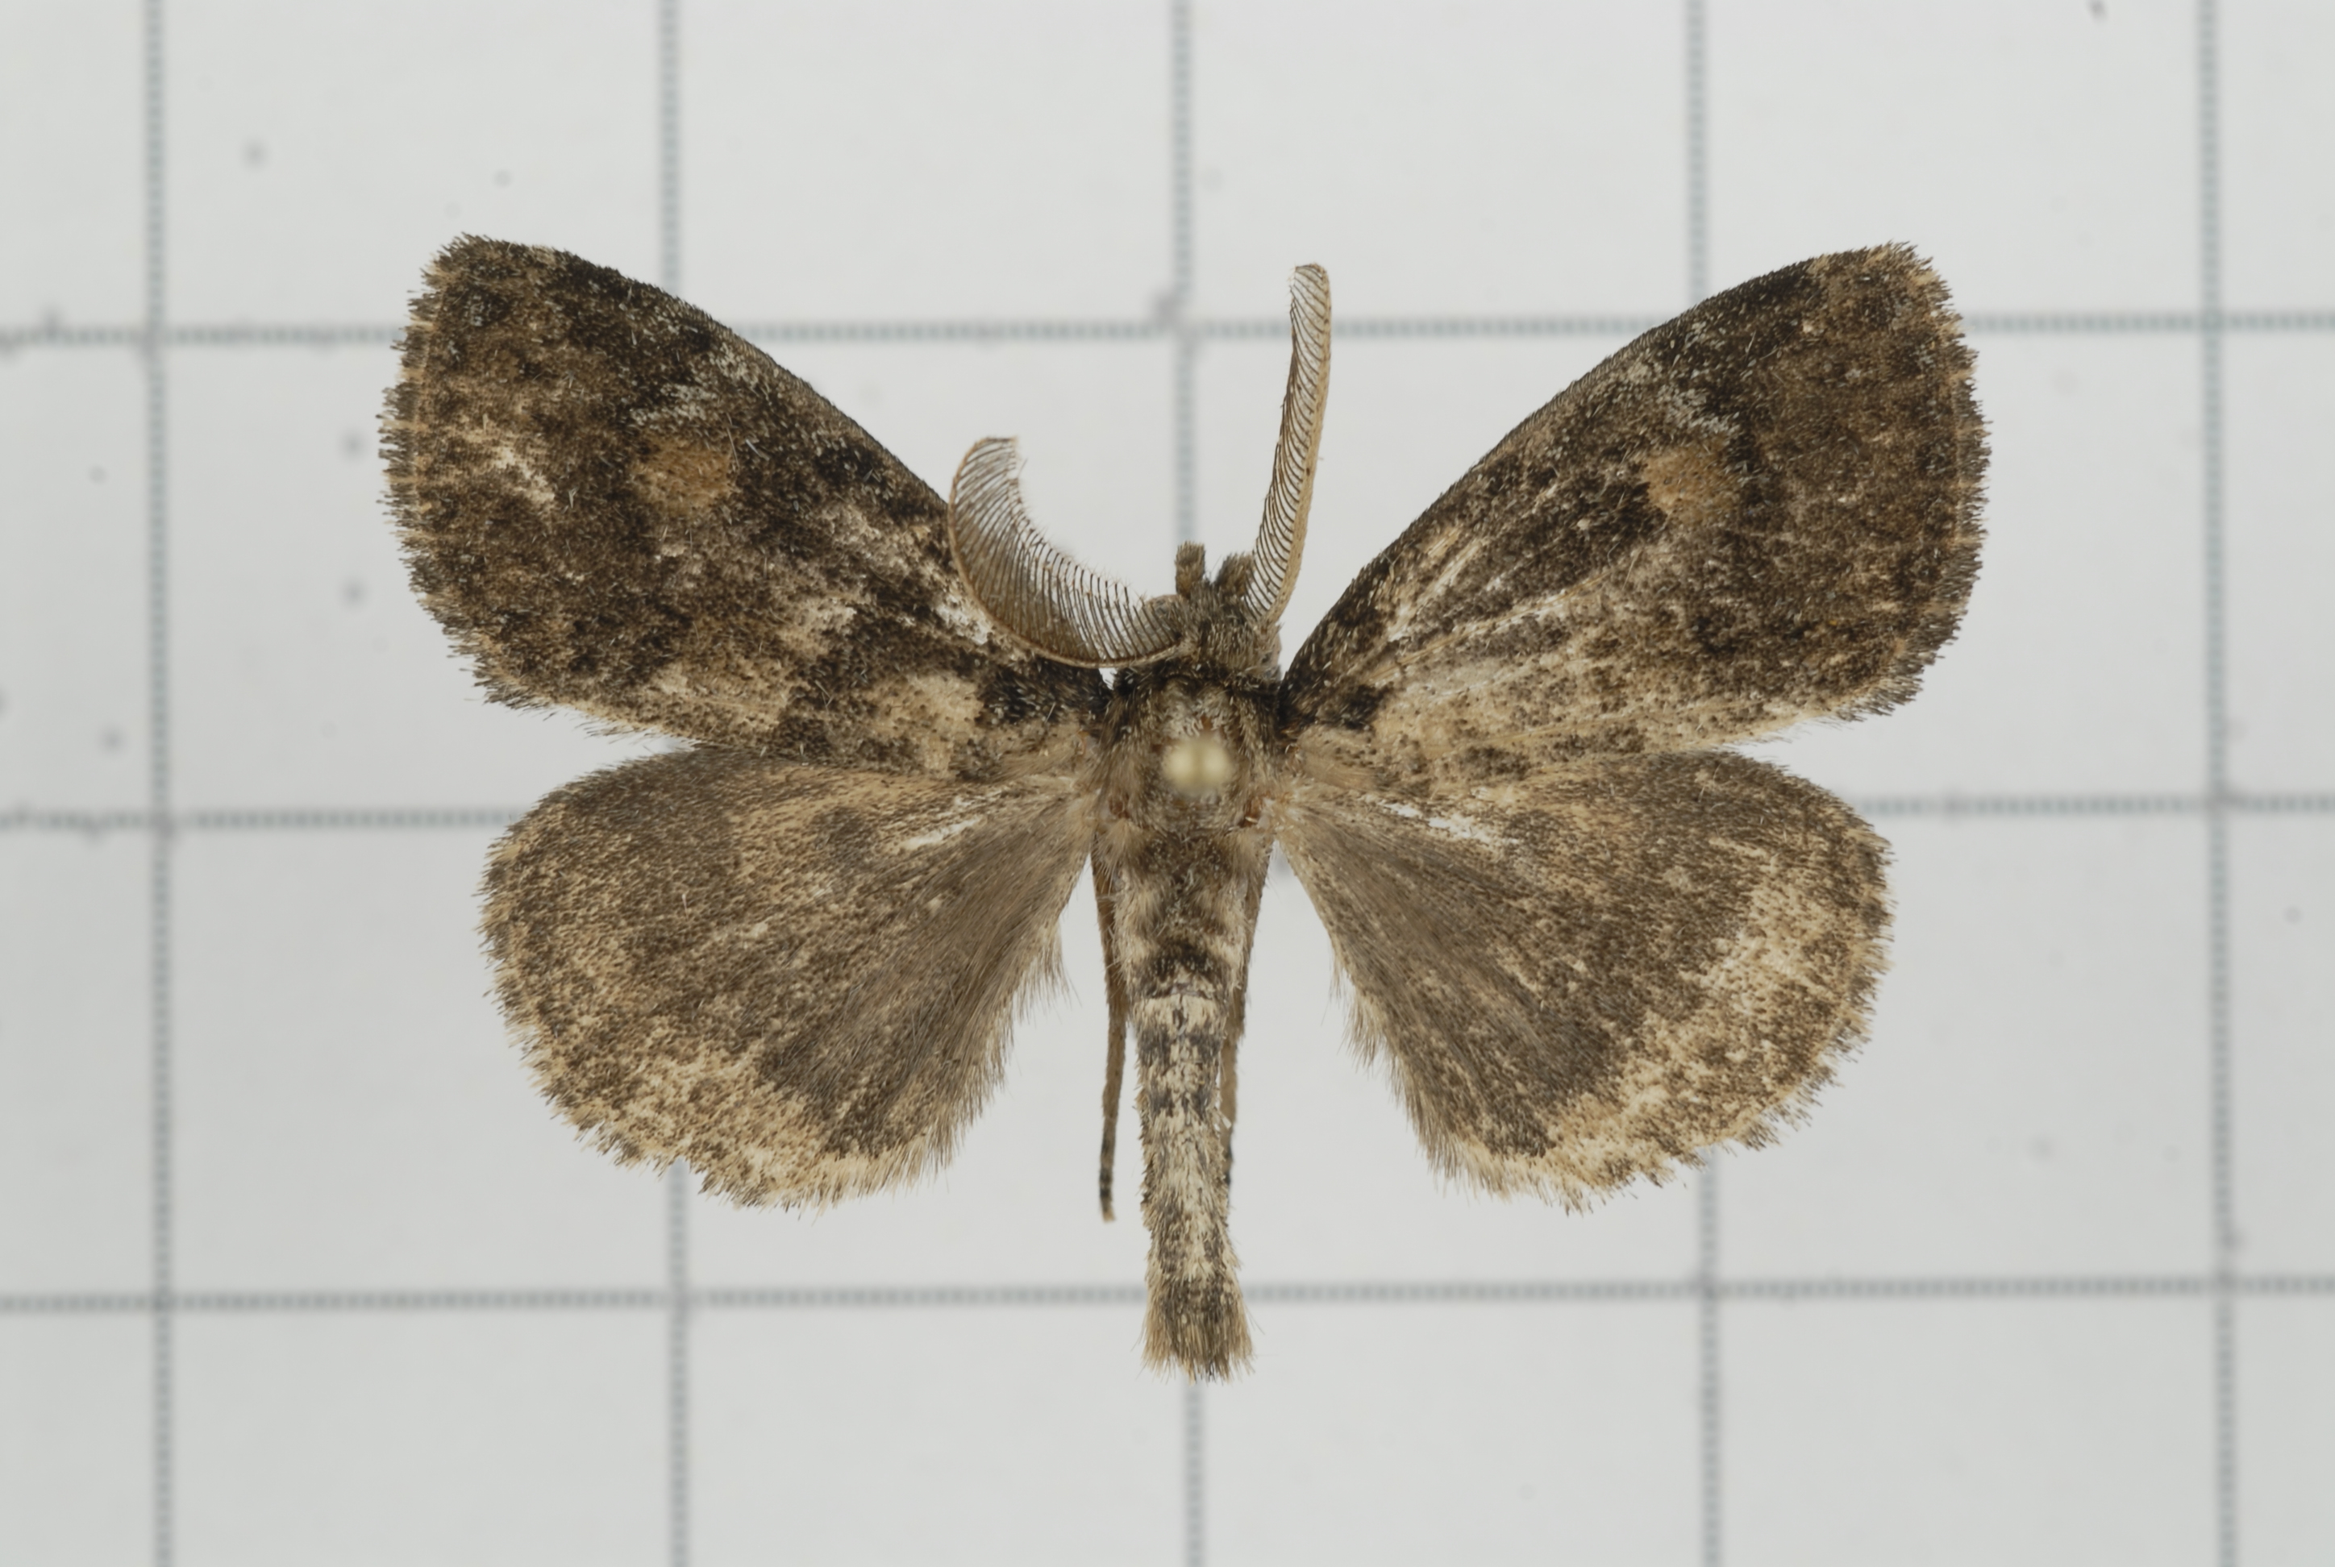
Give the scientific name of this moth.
Ilema kosemponica
